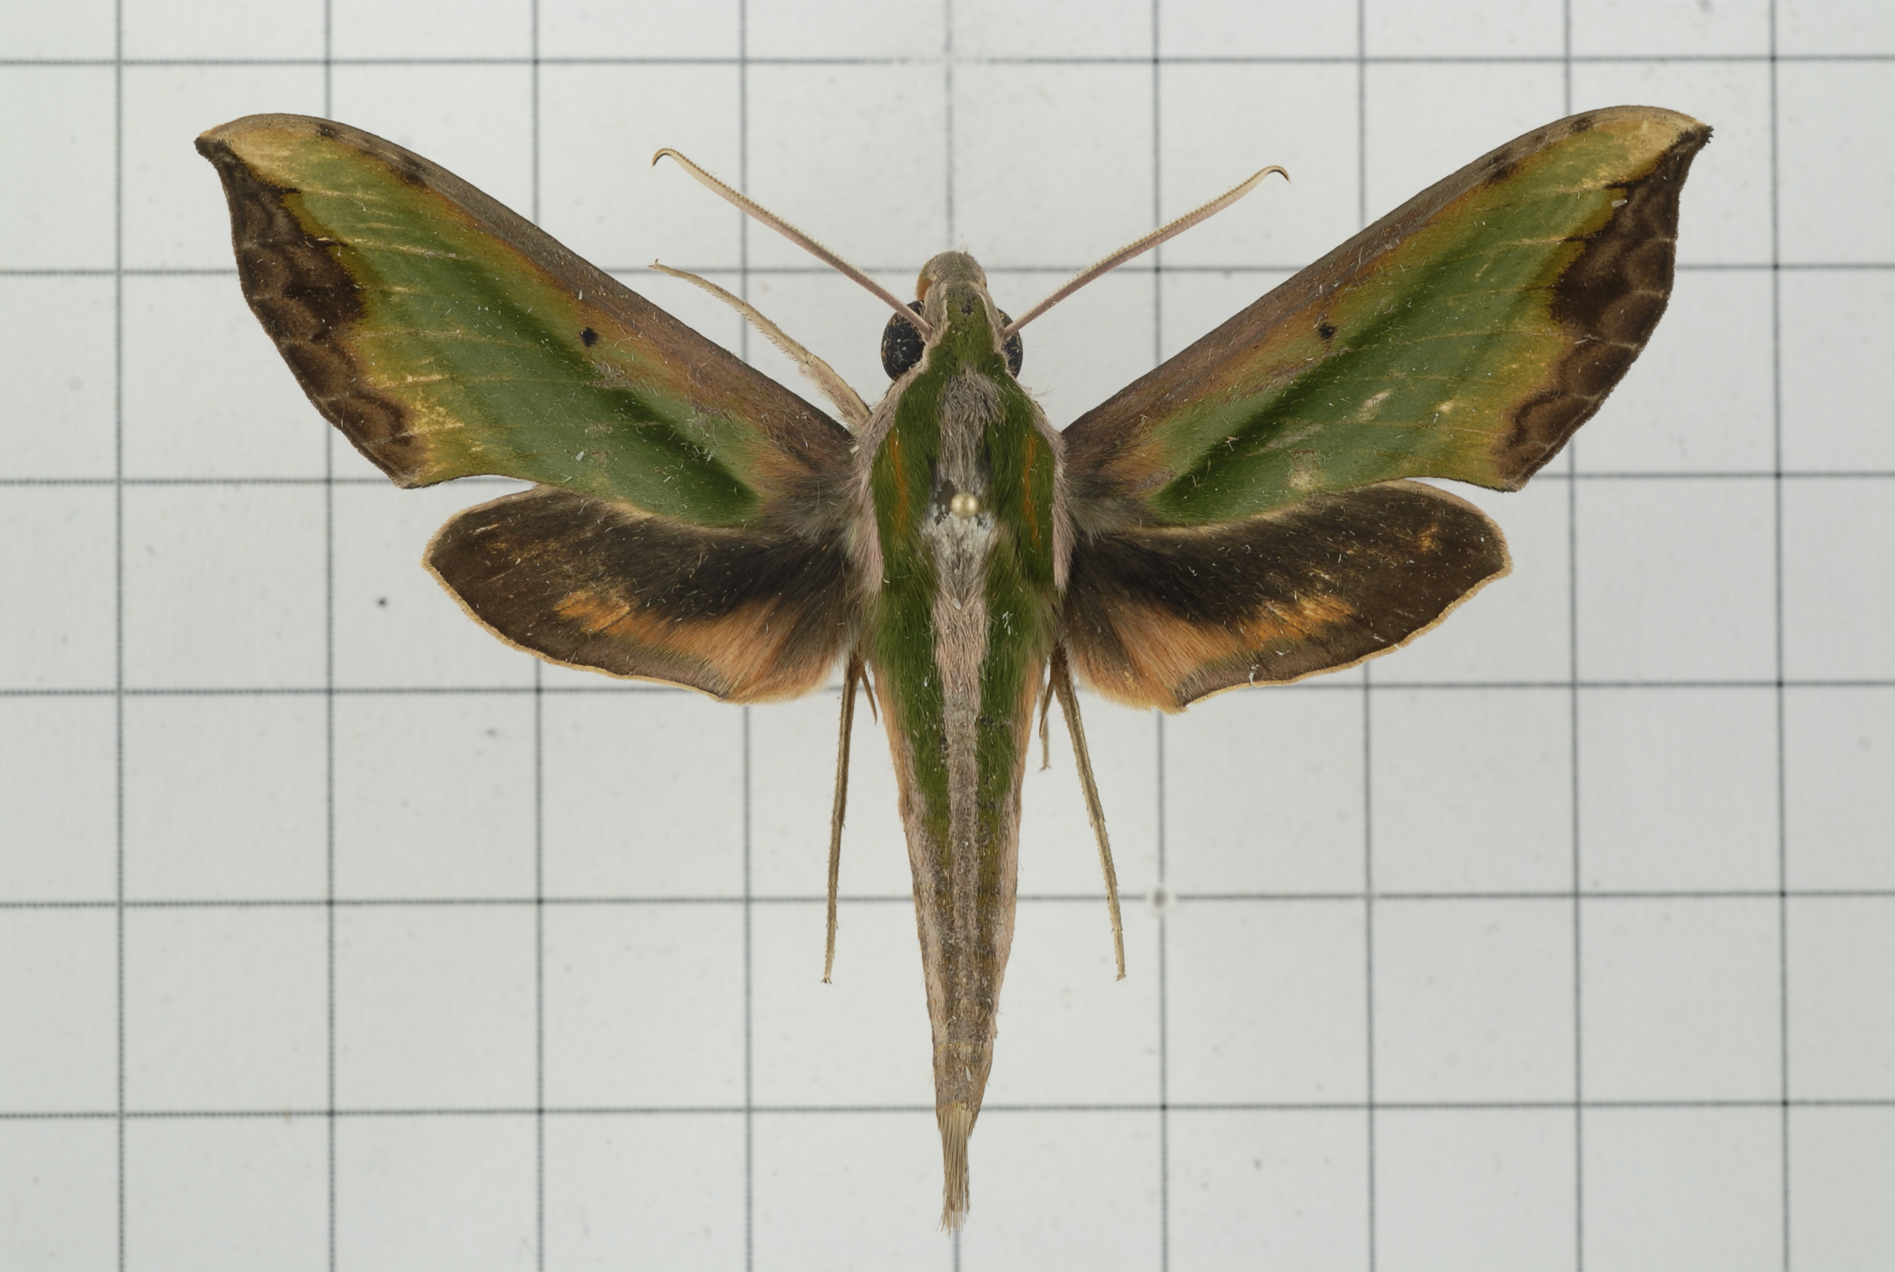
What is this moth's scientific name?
Pergesa acteus
